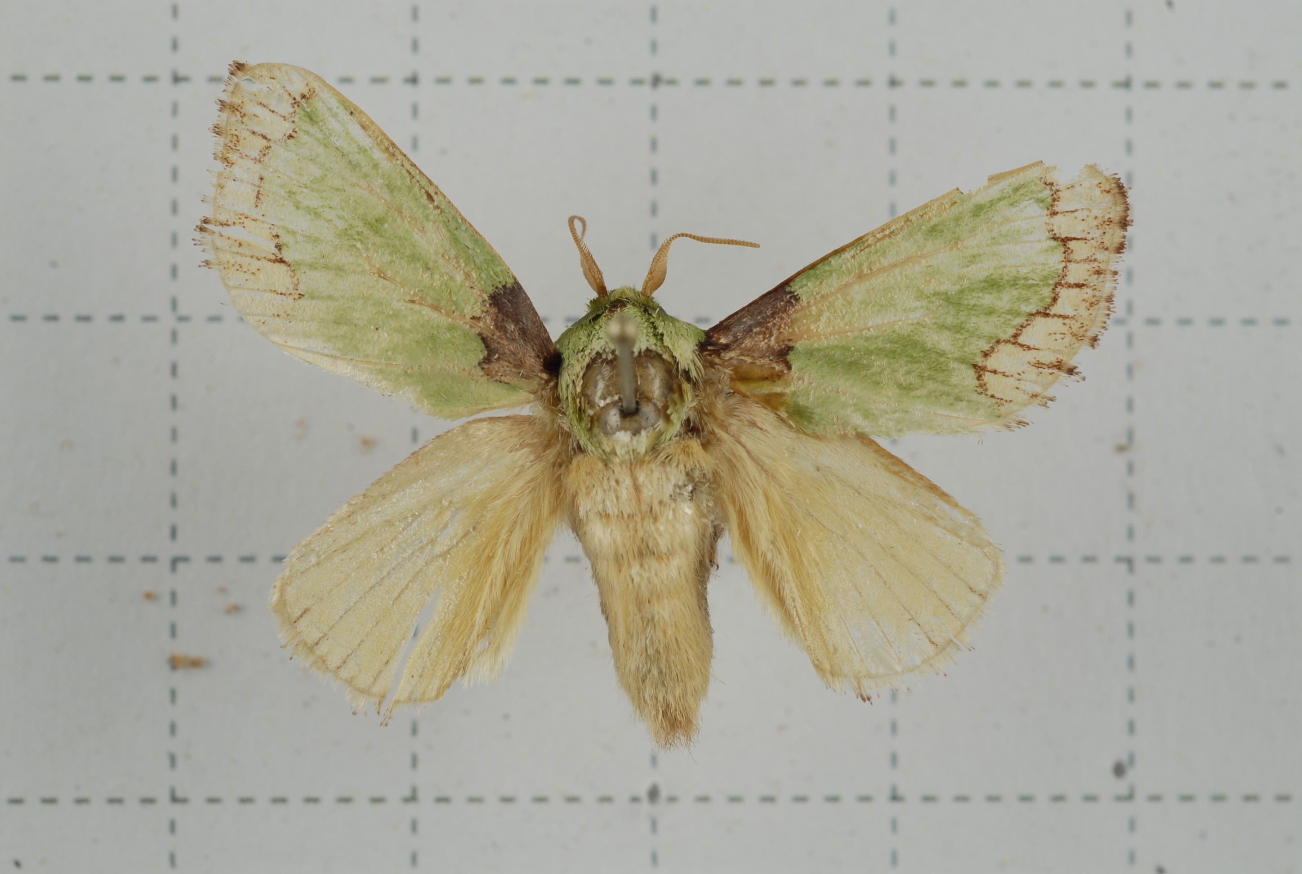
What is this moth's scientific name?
Parasa consocia
